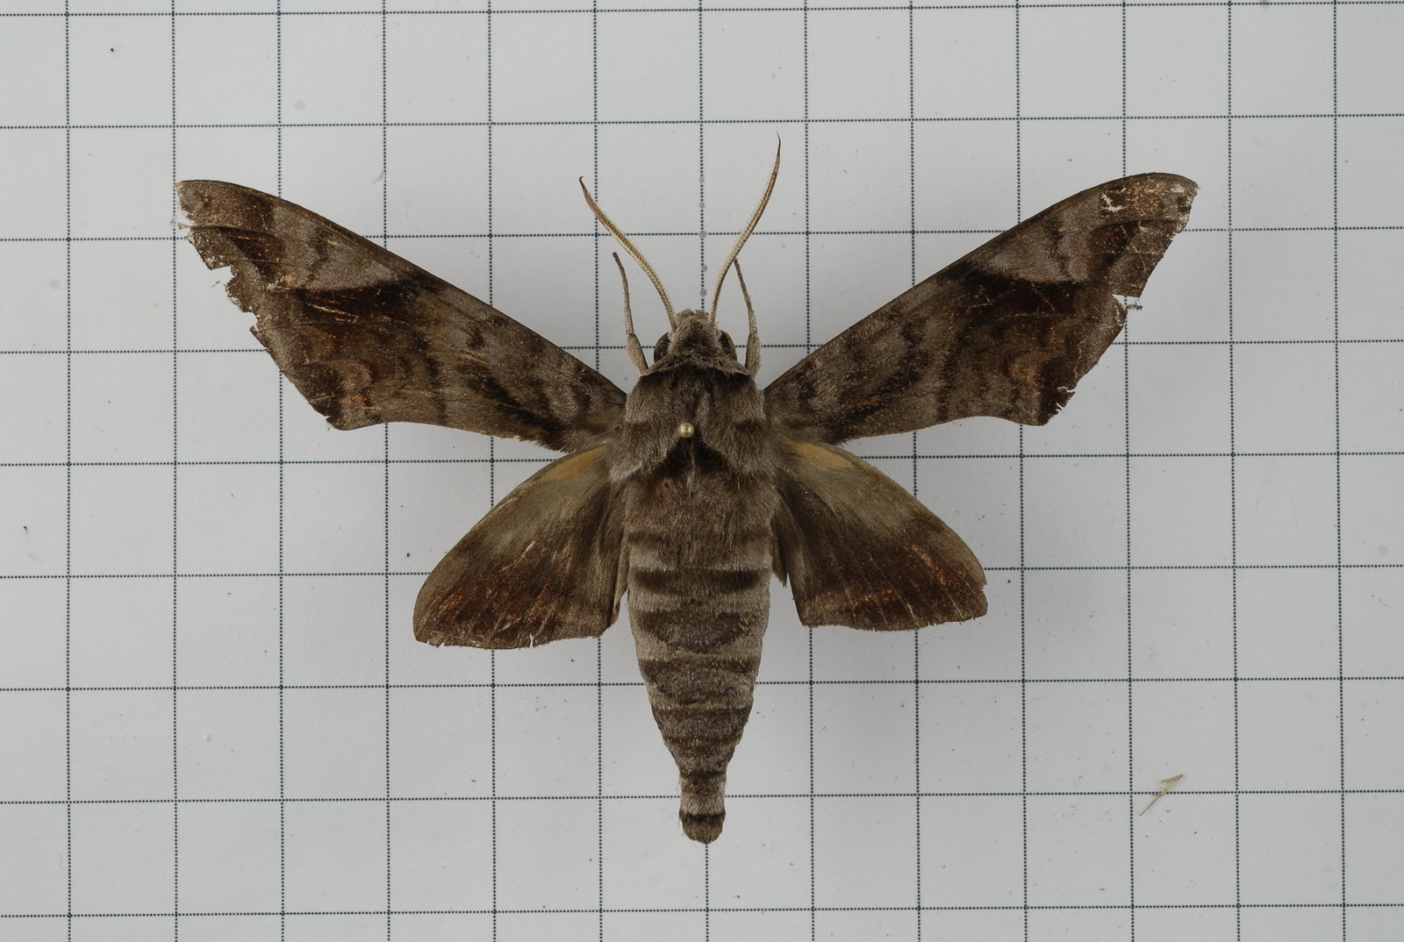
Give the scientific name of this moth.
Acosmeryx naga metanaga
